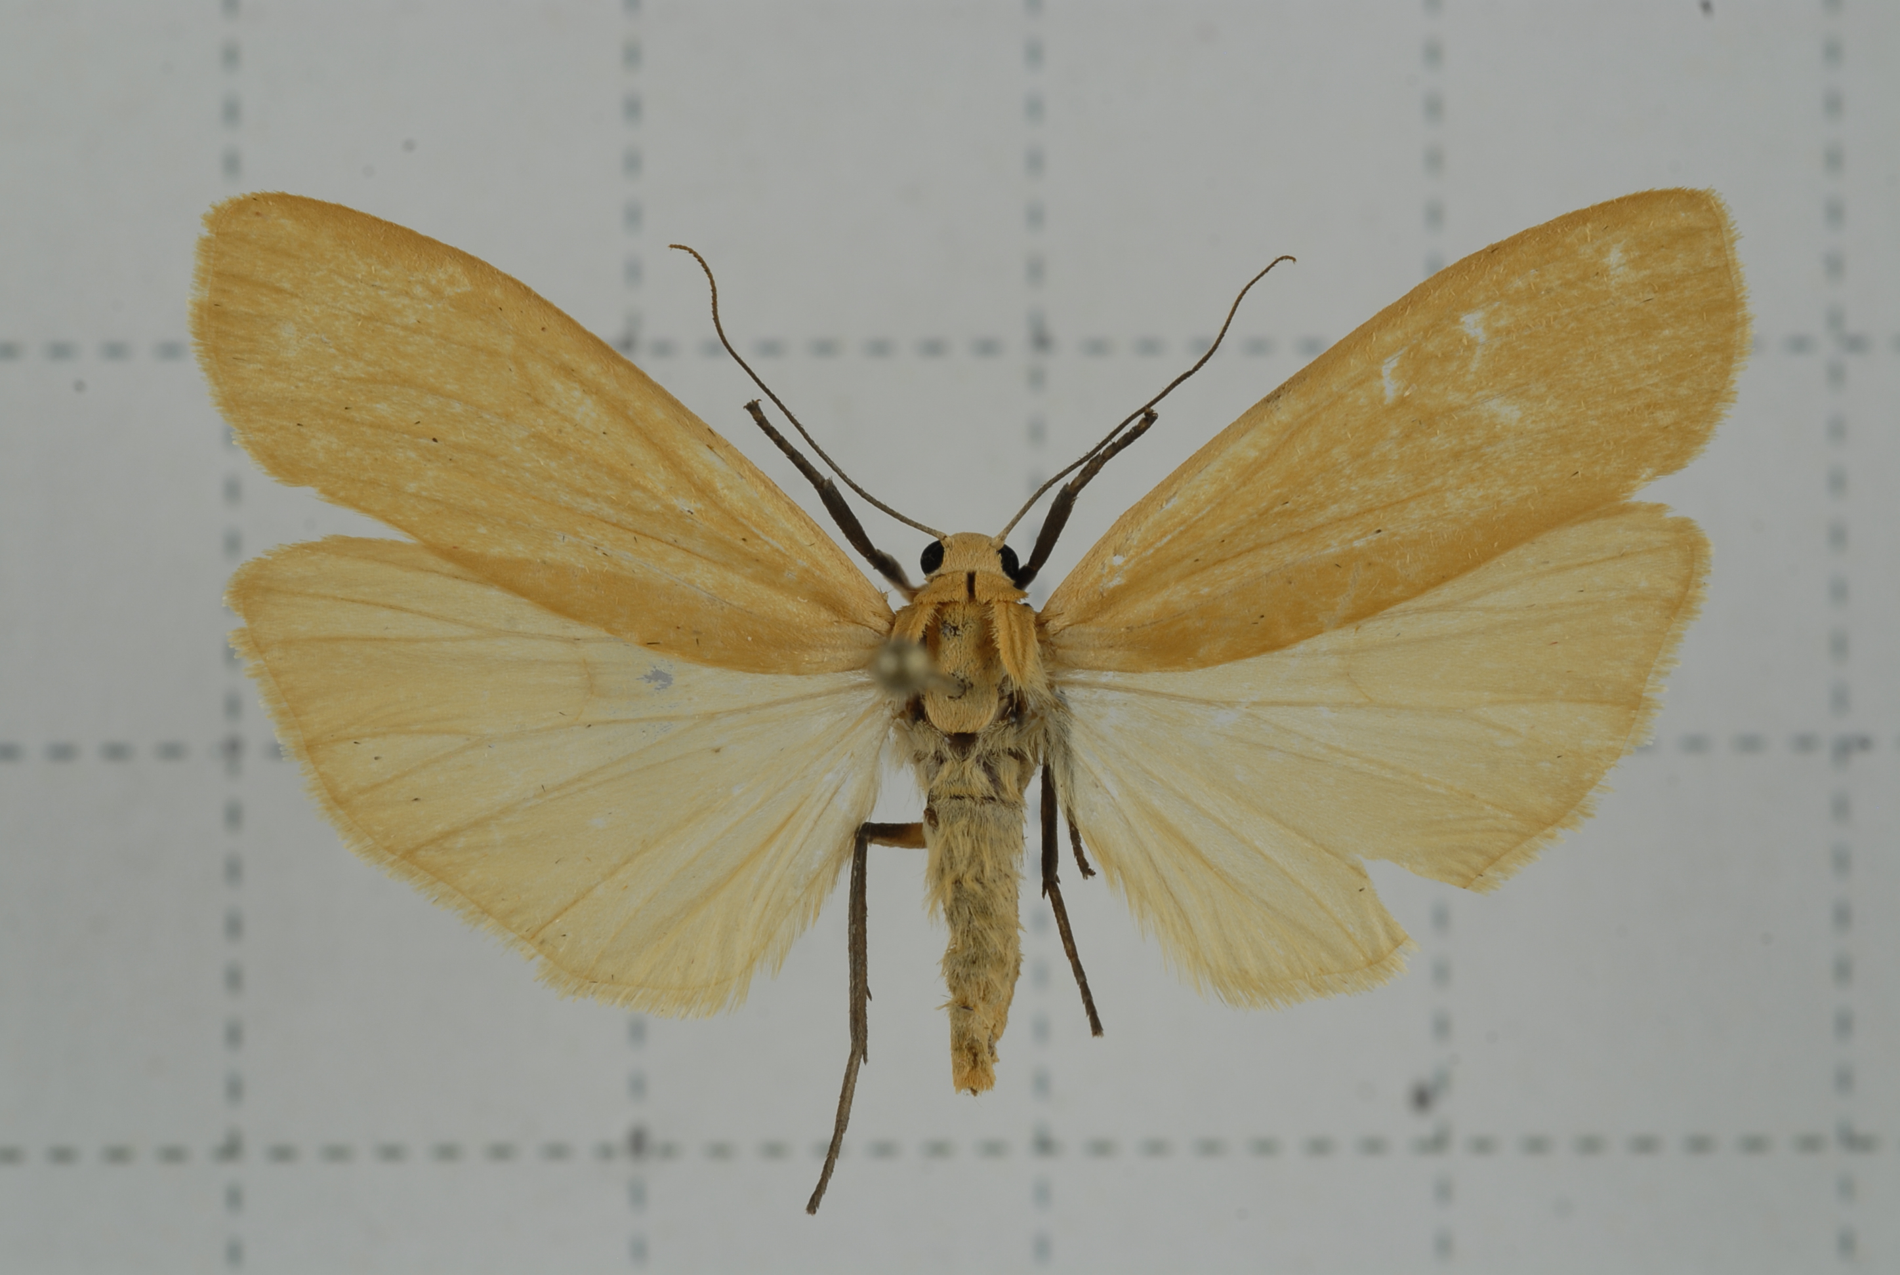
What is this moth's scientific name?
Katha magnata magnata
